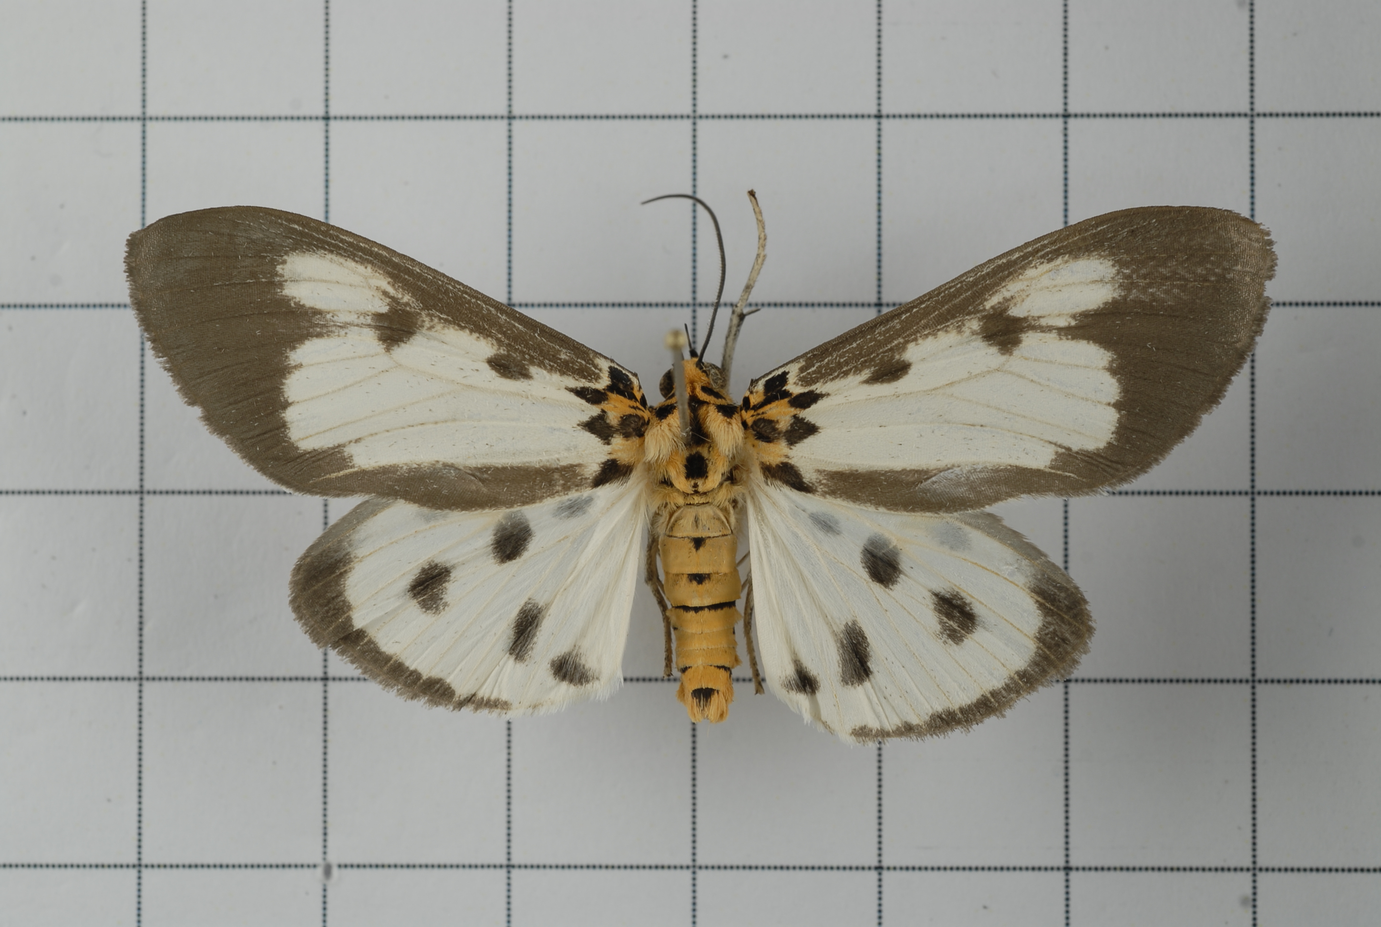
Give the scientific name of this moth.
Asota plana lacteata
